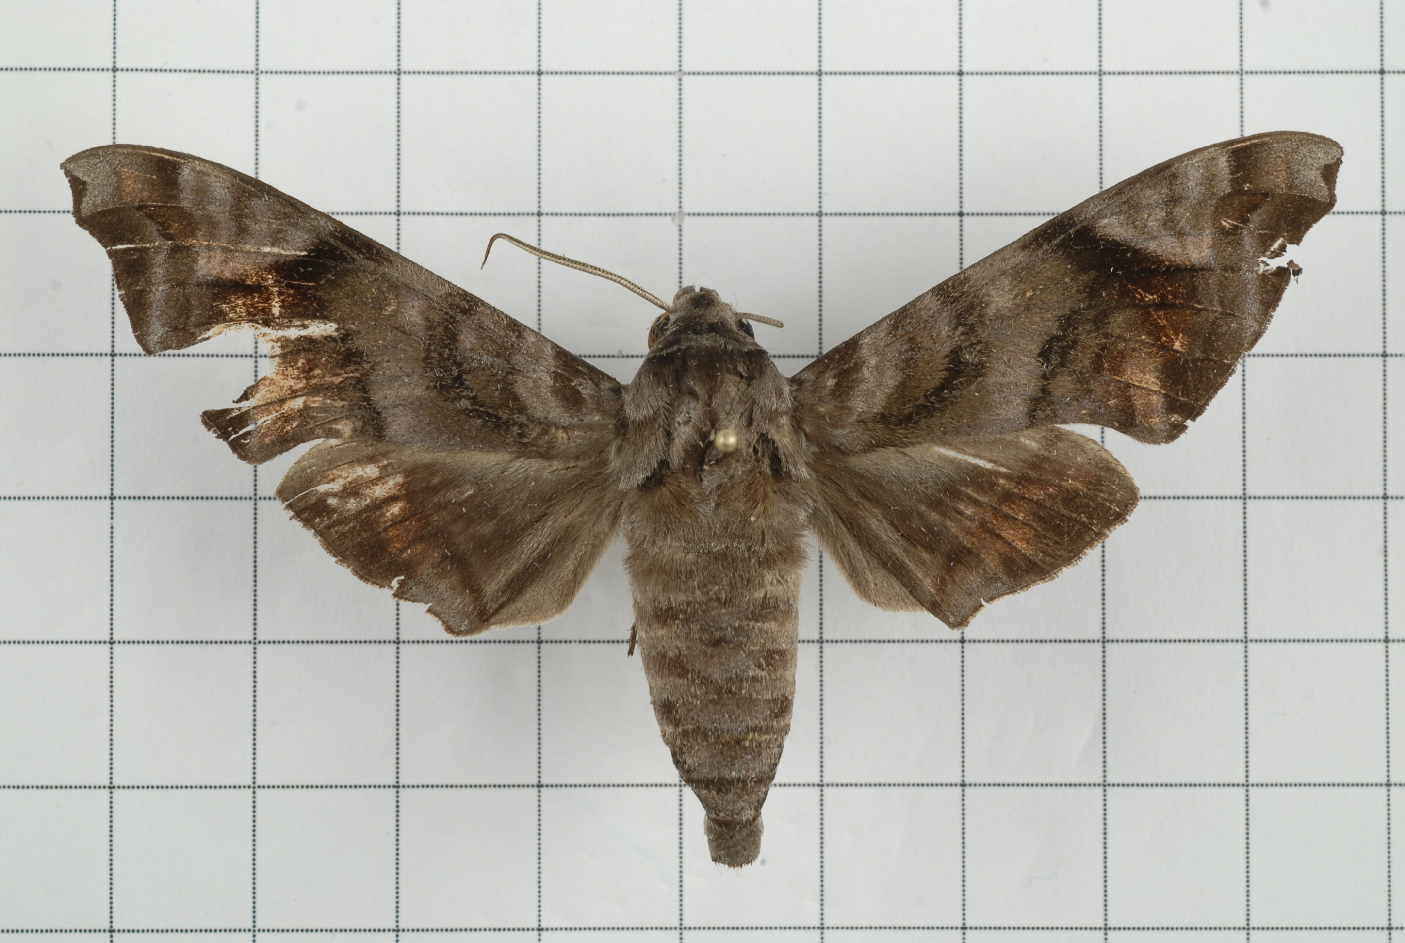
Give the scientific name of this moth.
Acosmeryx castanea
